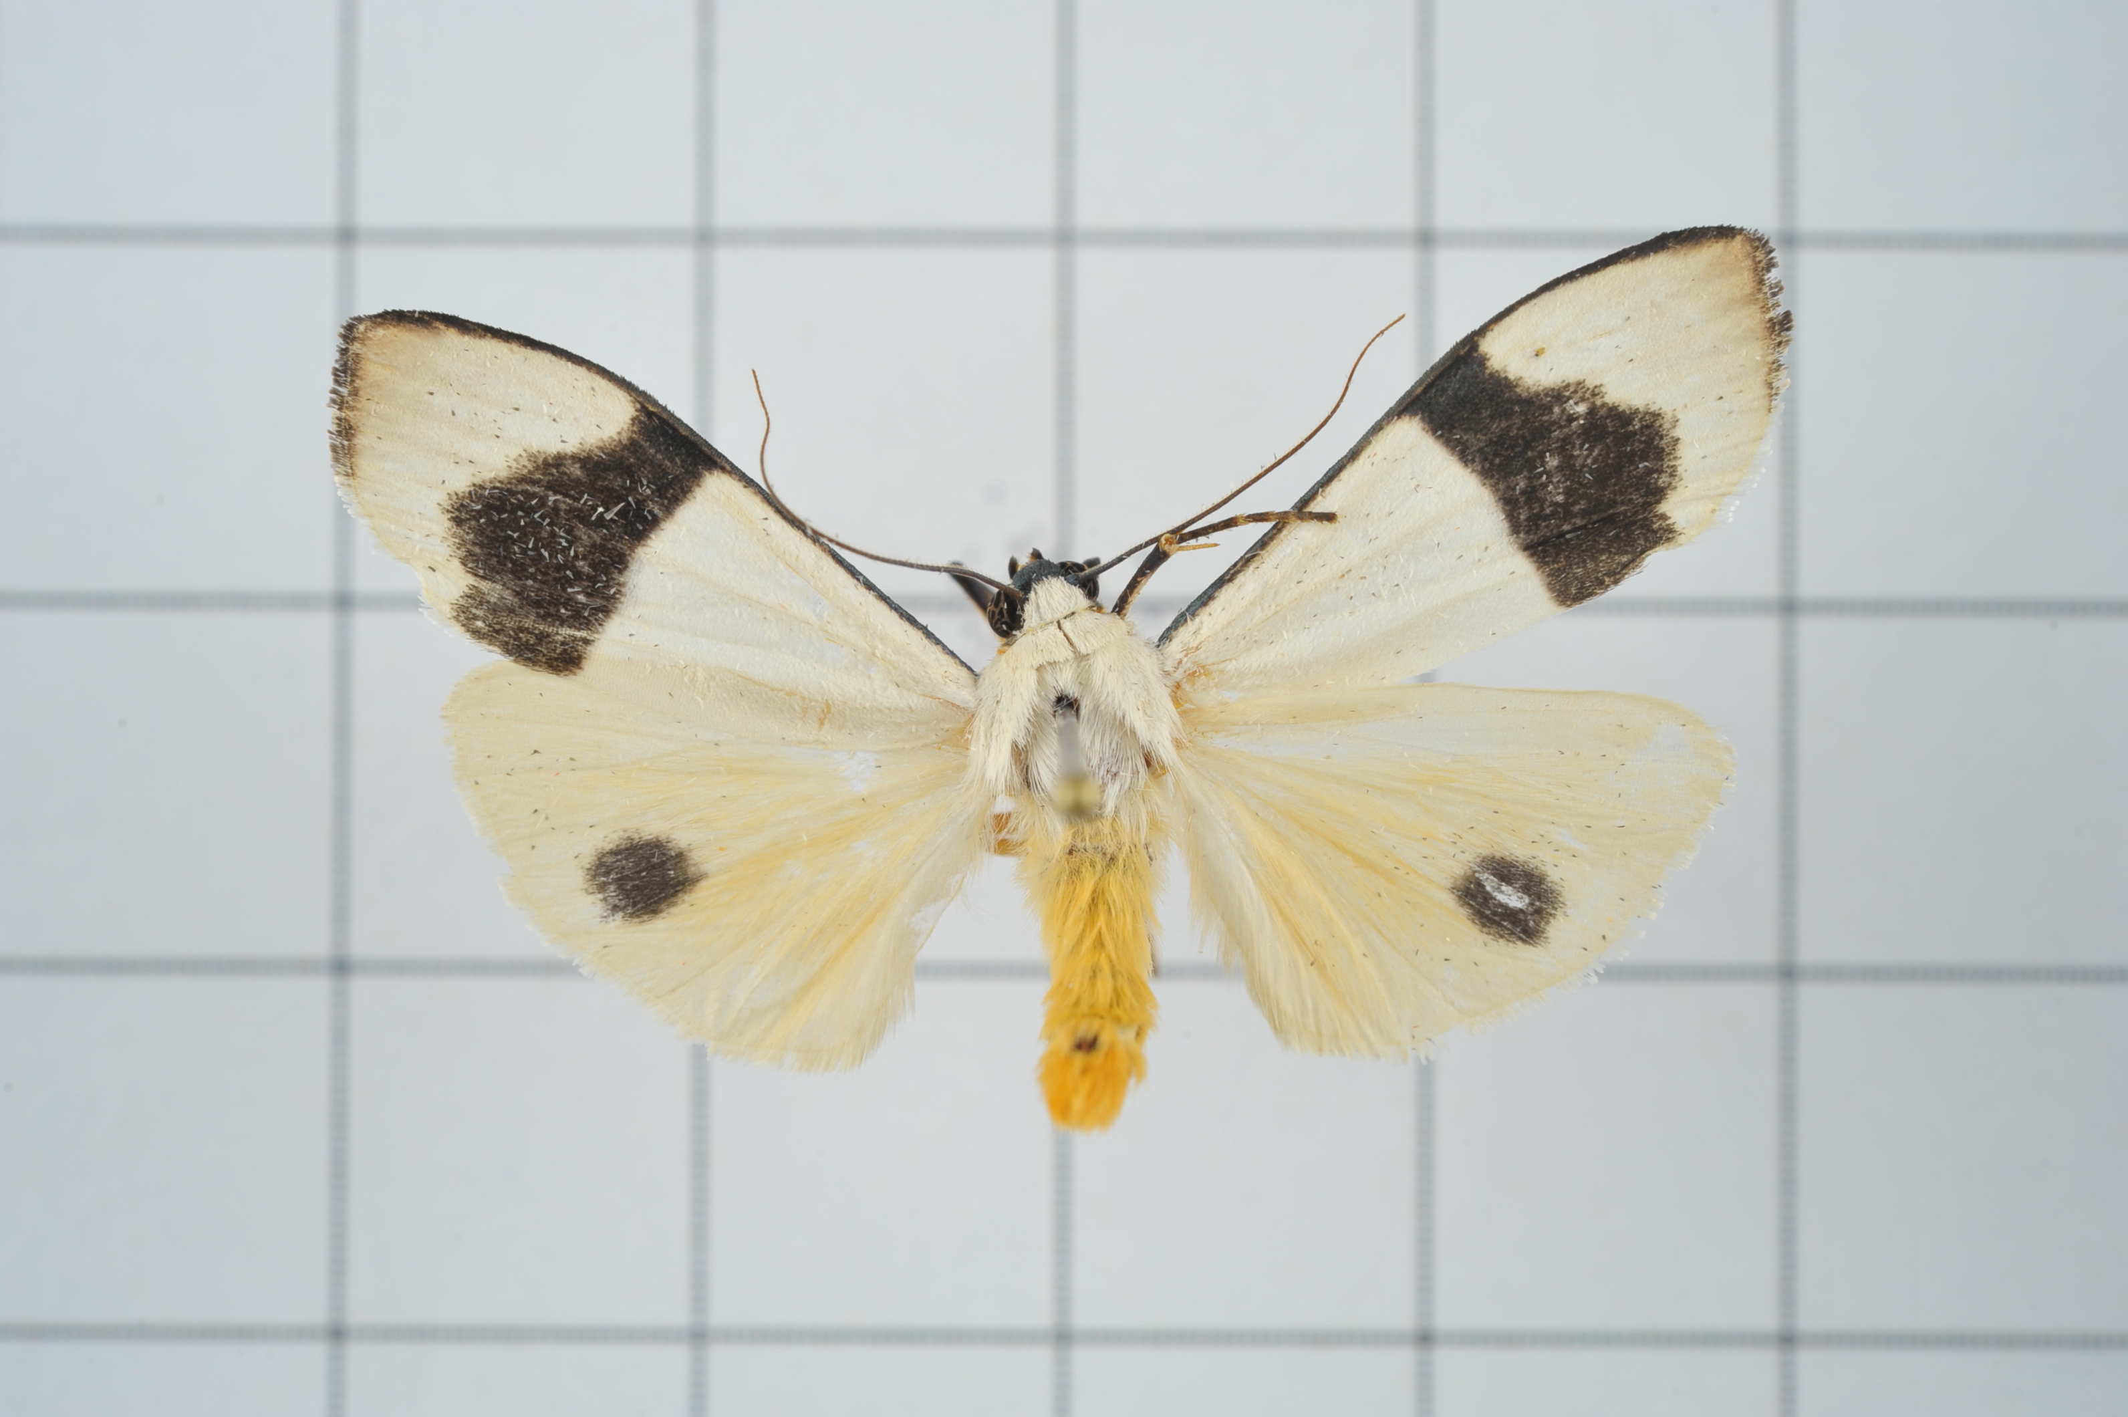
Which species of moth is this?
Vamuna alboluteora
